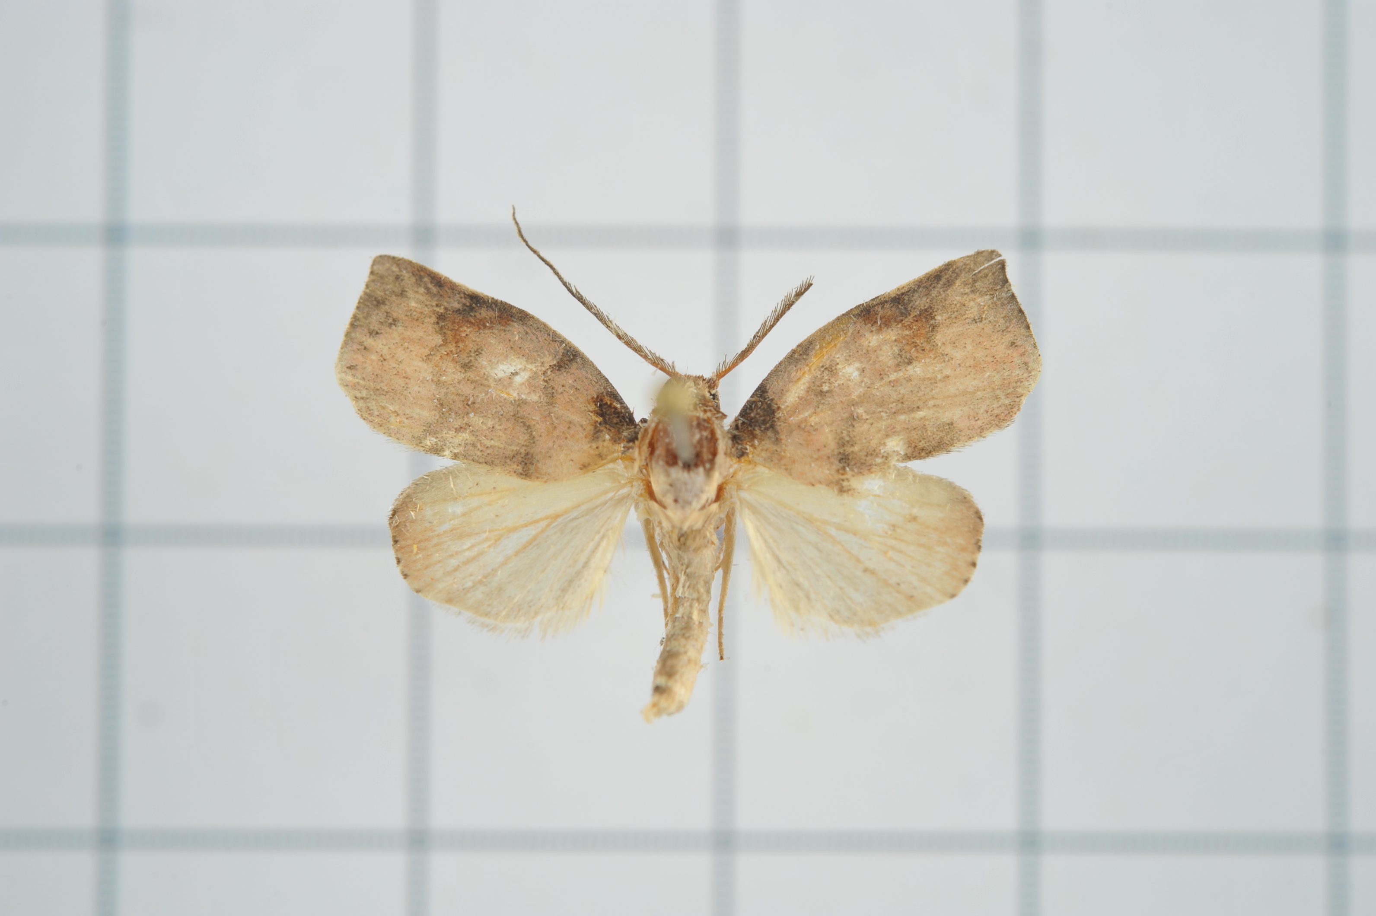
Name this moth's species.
Beara tortriciformis
